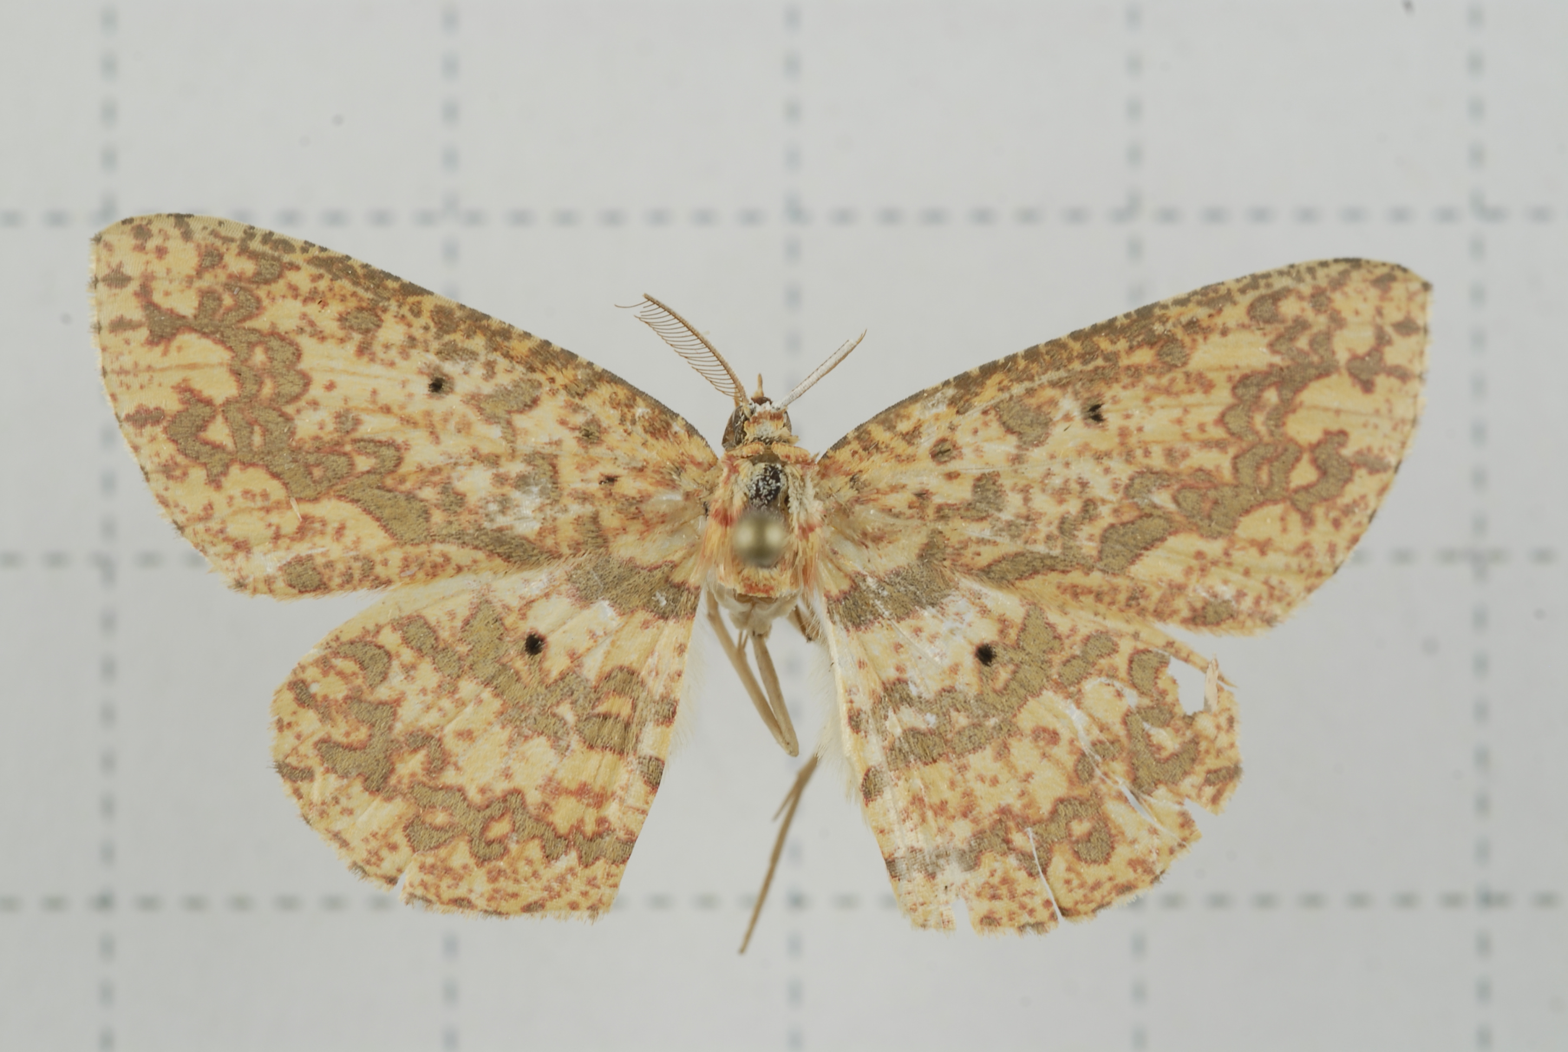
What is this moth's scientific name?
Borbacha pardaria
